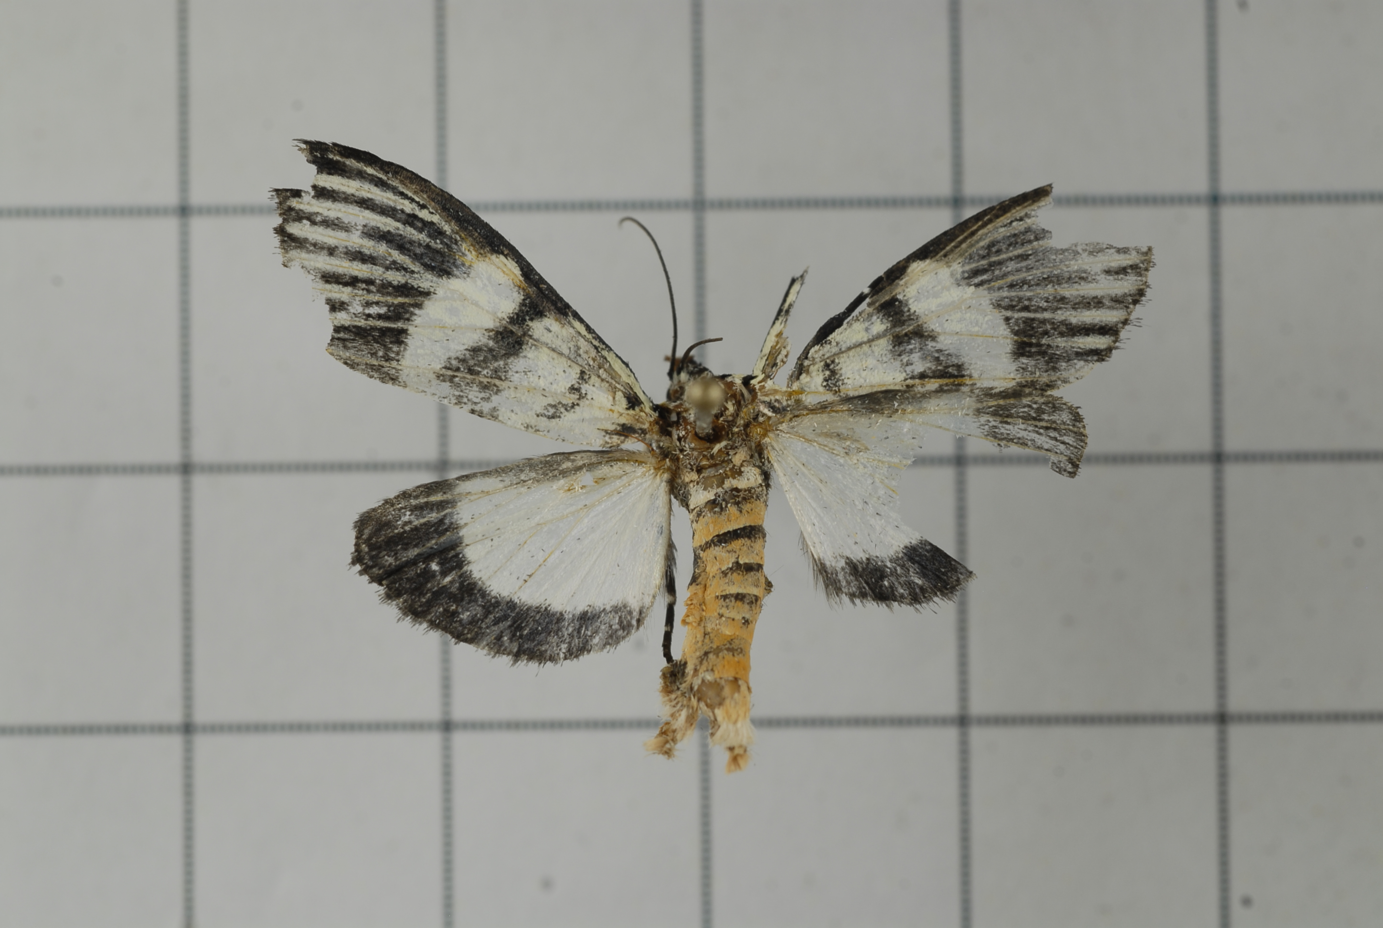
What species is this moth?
Heortia vitessoides
